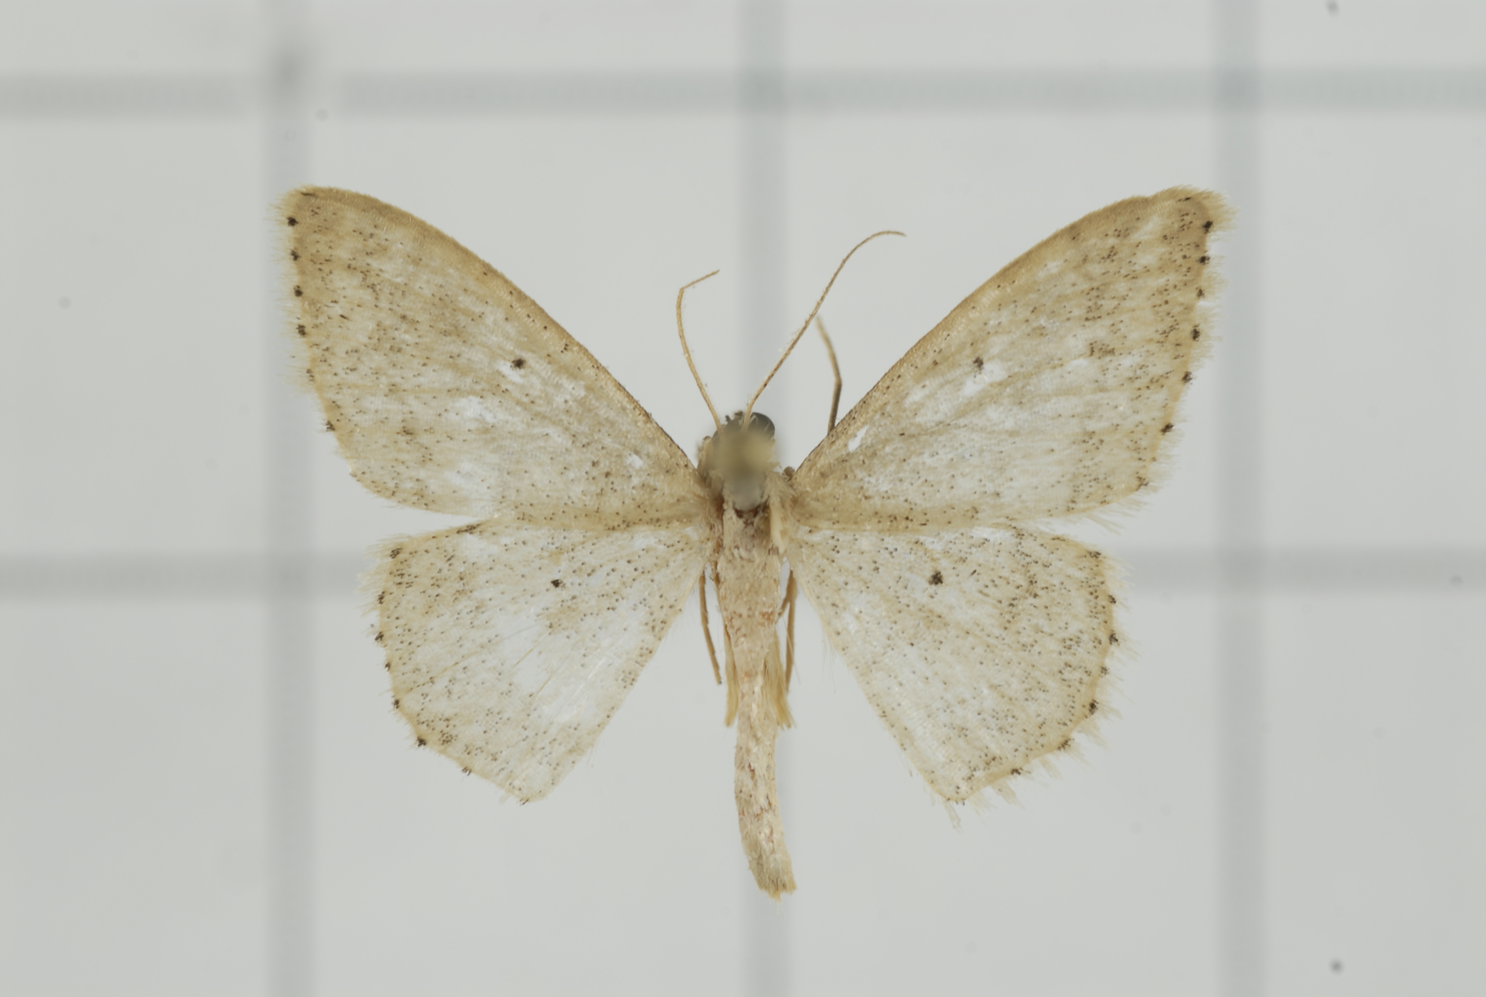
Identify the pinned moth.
Idaea sakuraii
